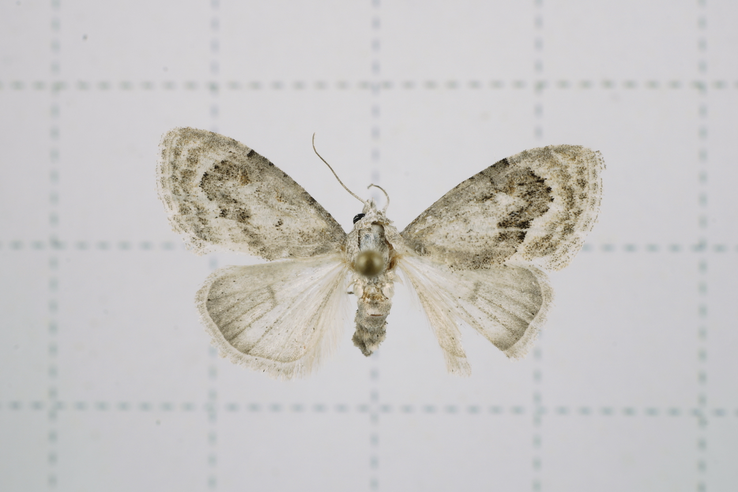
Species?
Nola fasciata
